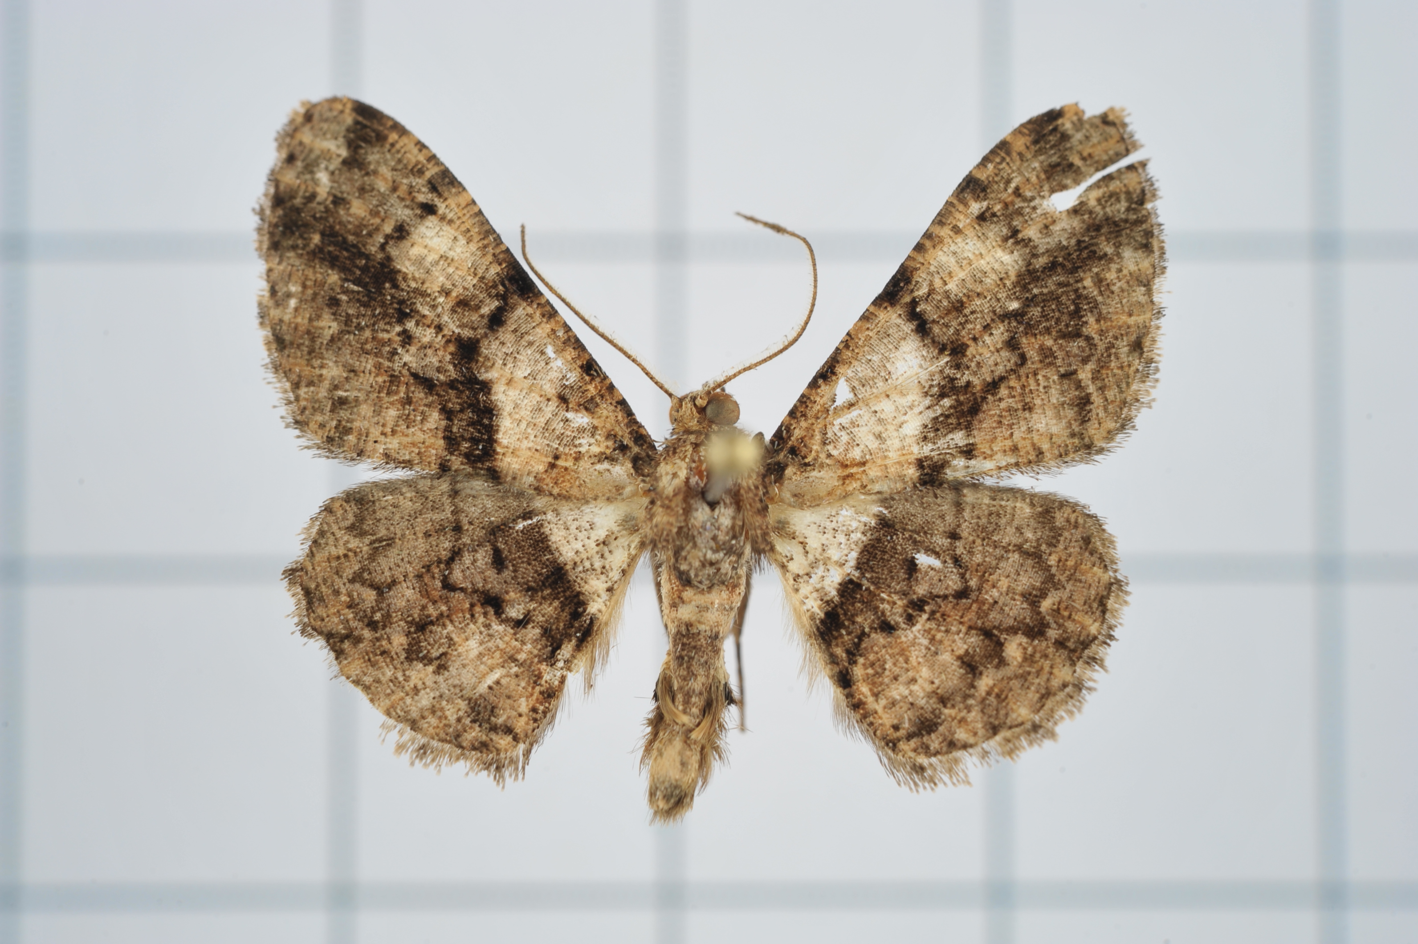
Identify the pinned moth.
Satoblephara owadai
